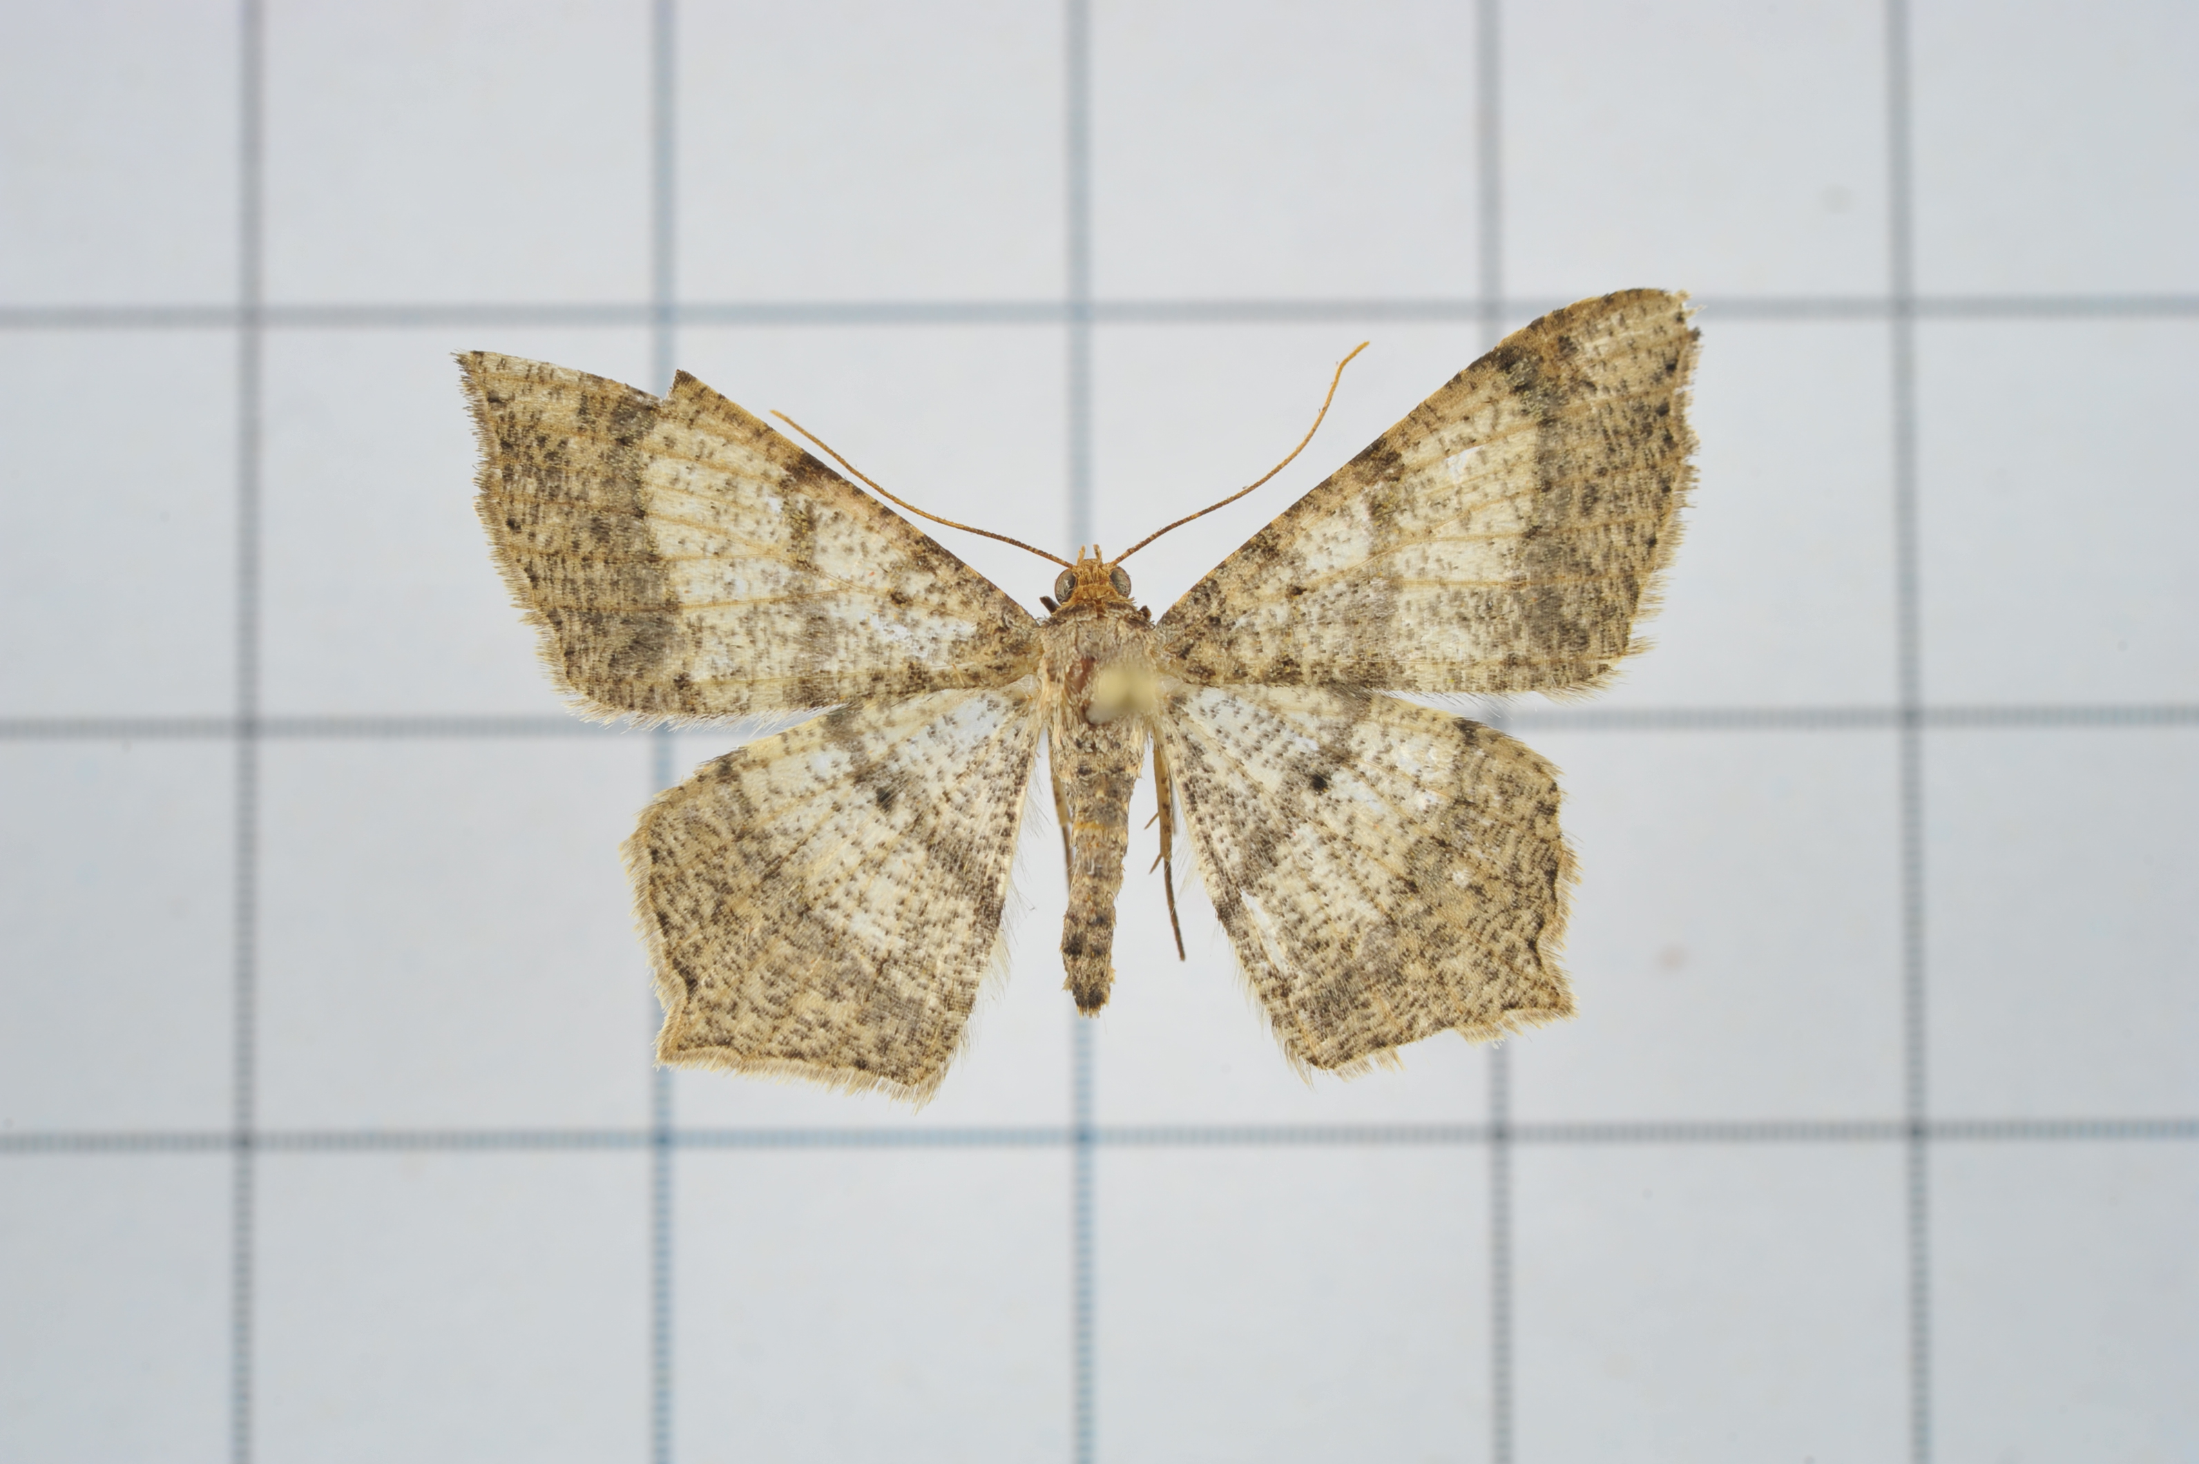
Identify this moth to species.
Macaria abydata
